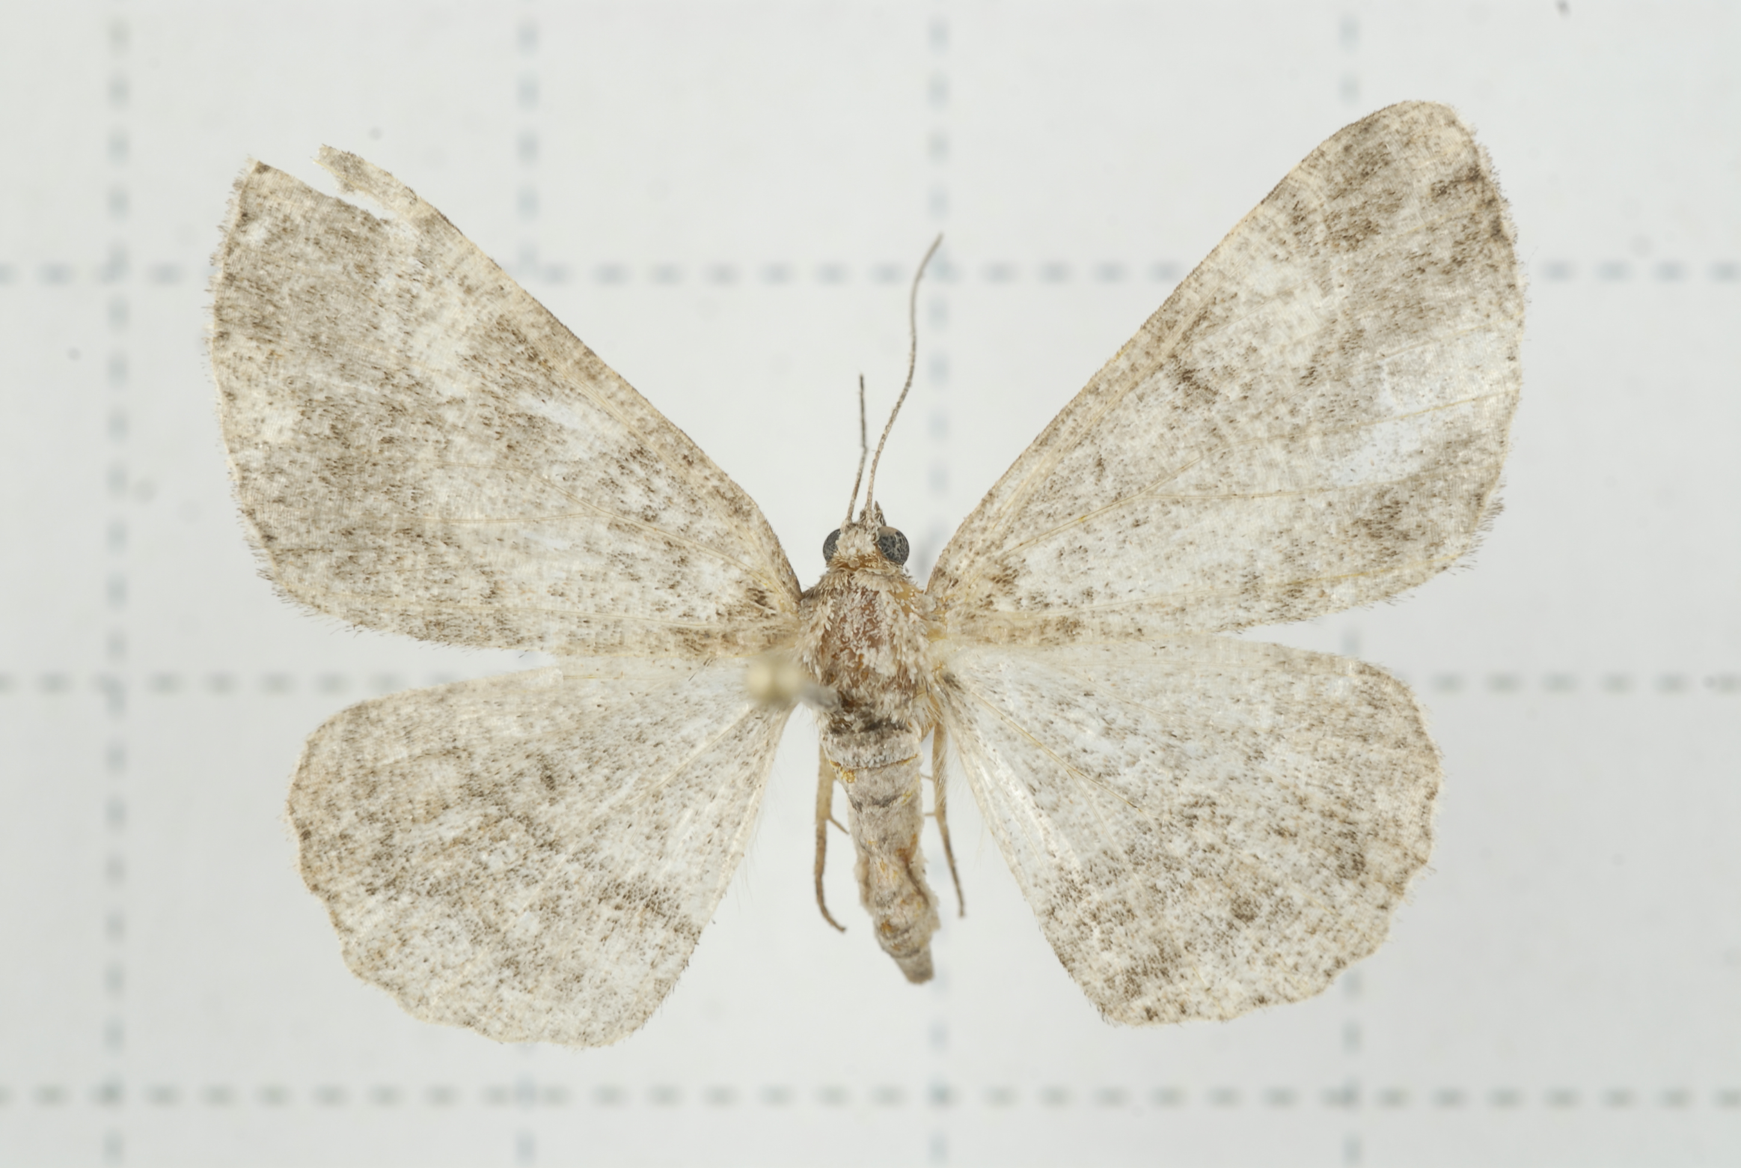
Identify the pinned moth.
Alcis ectogramma
